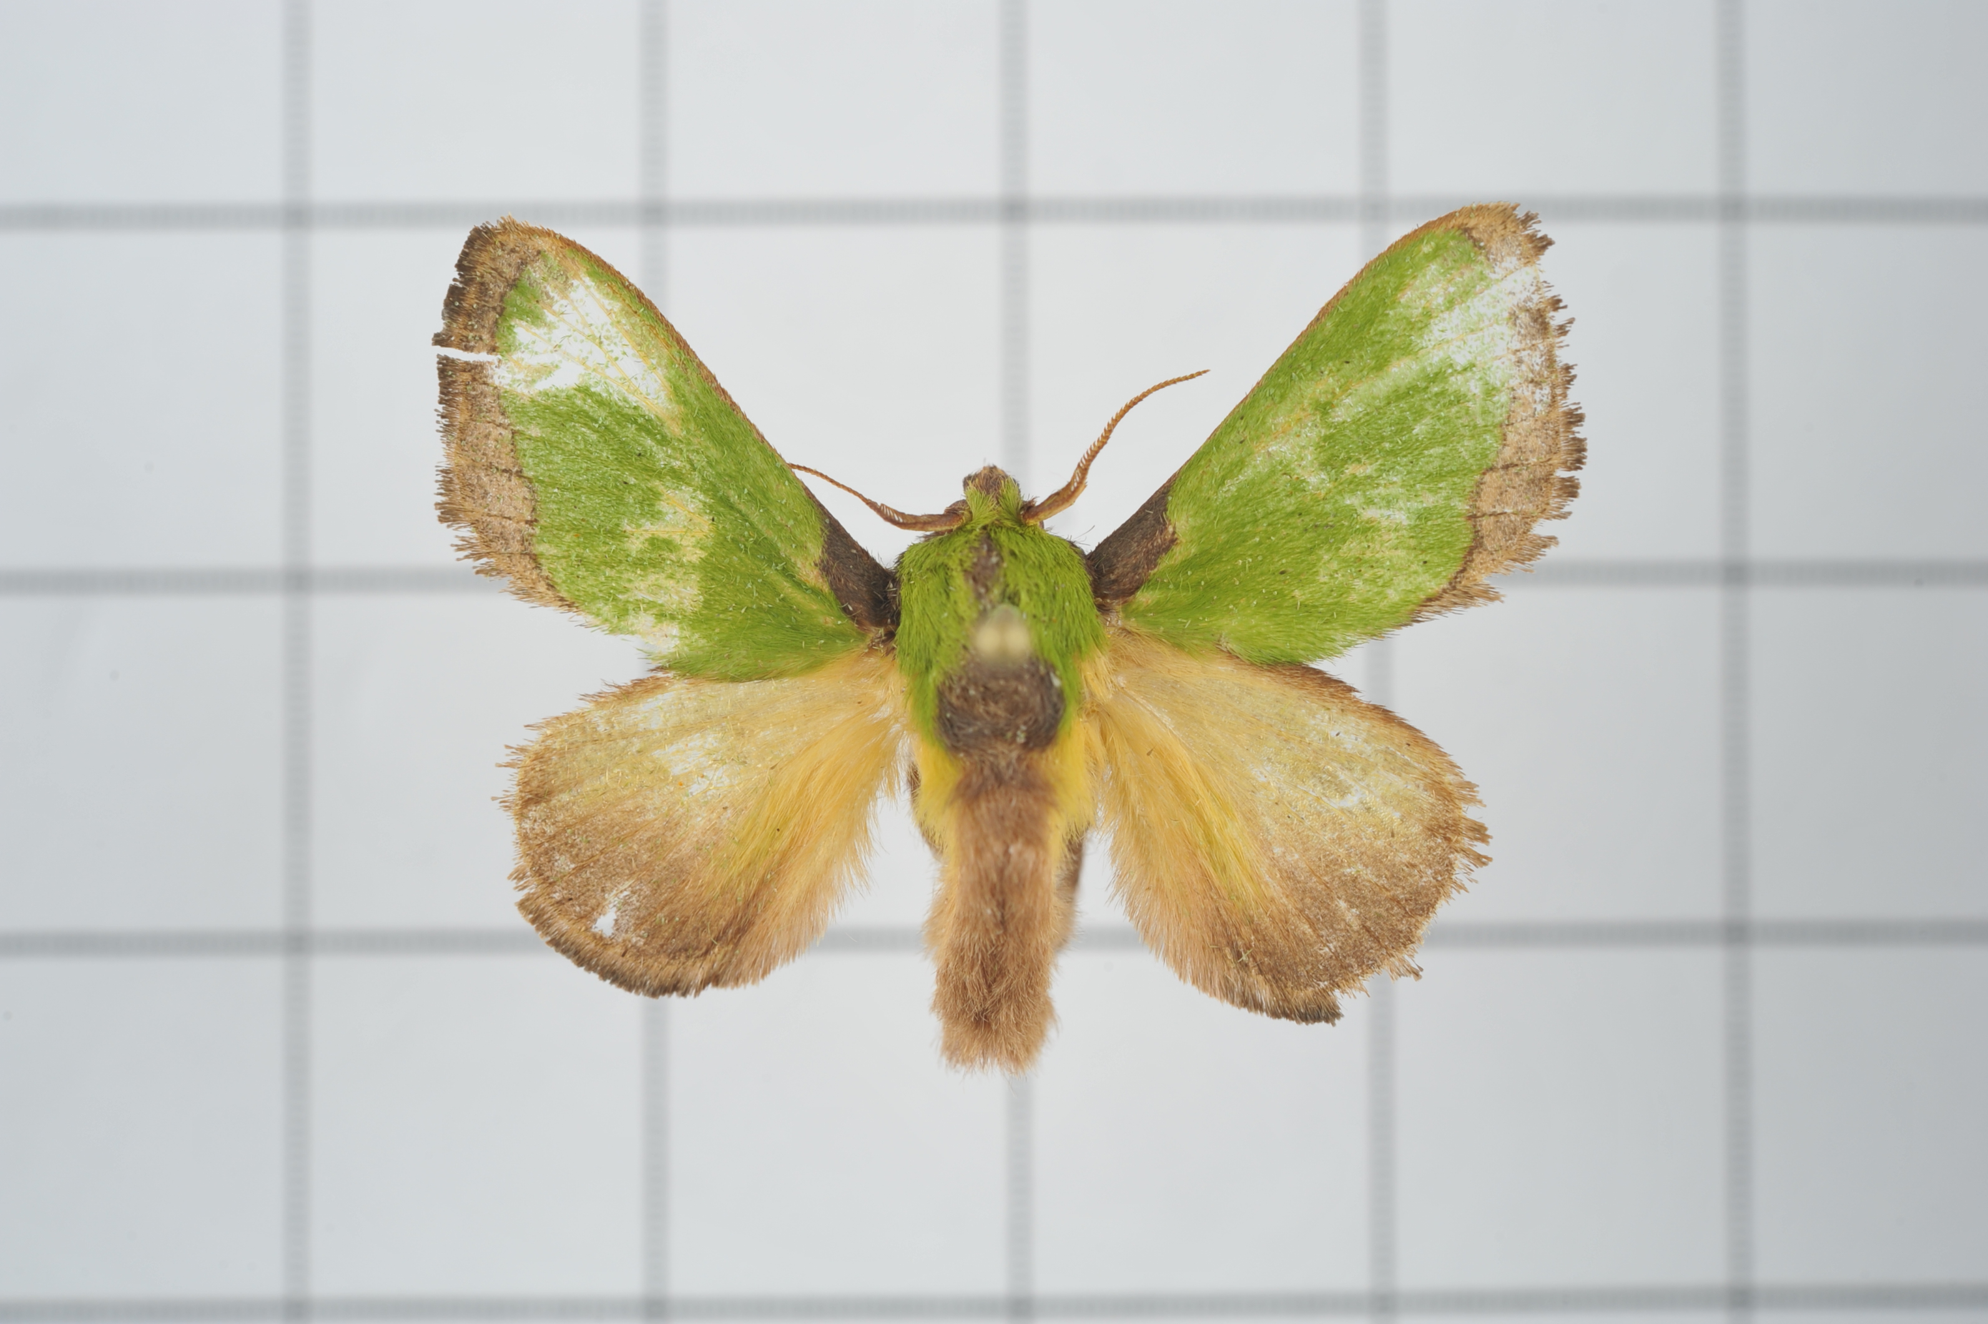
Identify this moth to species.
Parasa shirakii
